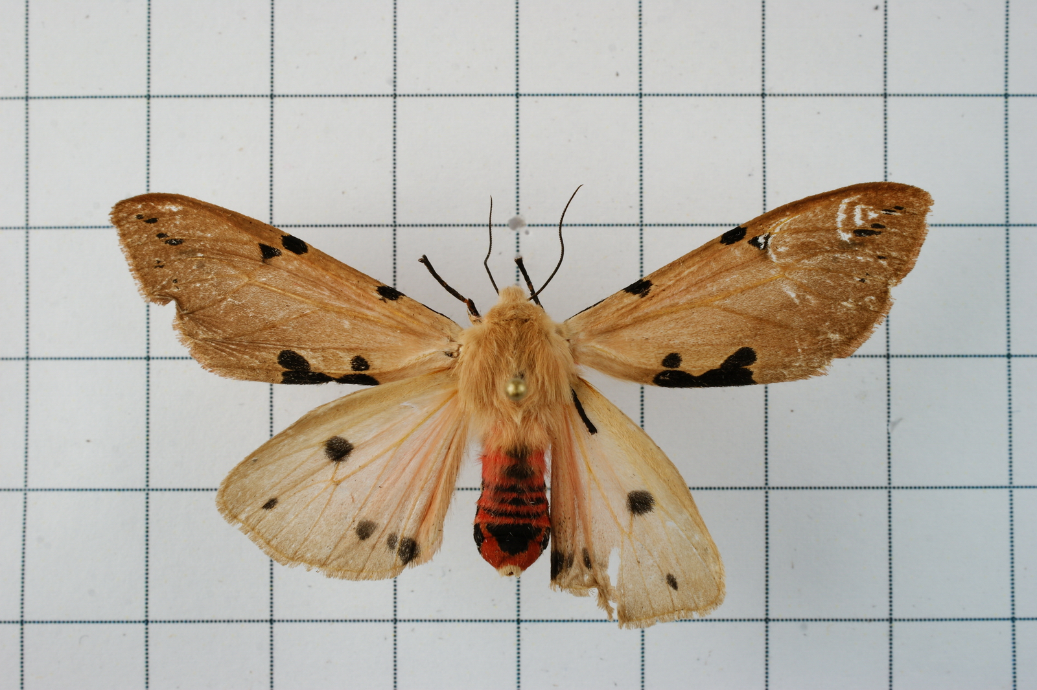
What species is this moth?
Spilarctia clava
